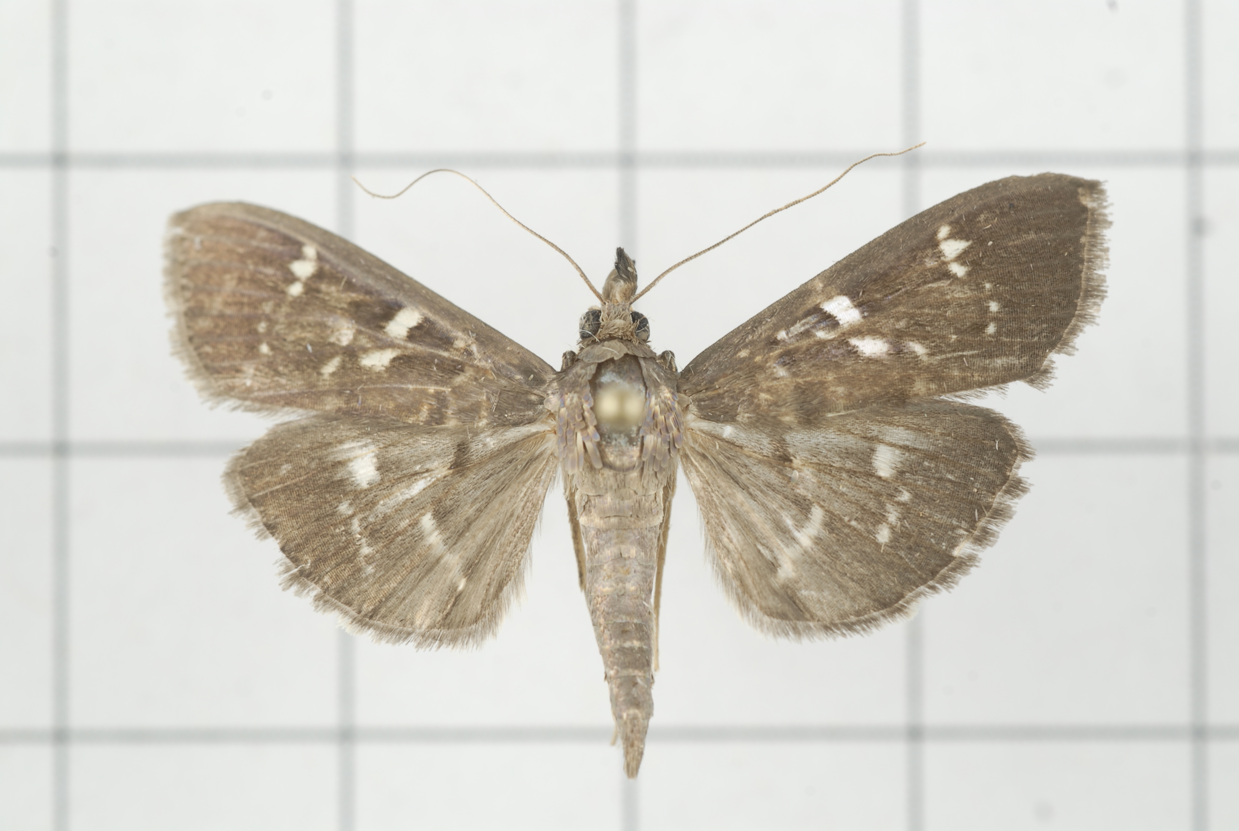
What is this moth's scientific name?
Prorodes mimica
